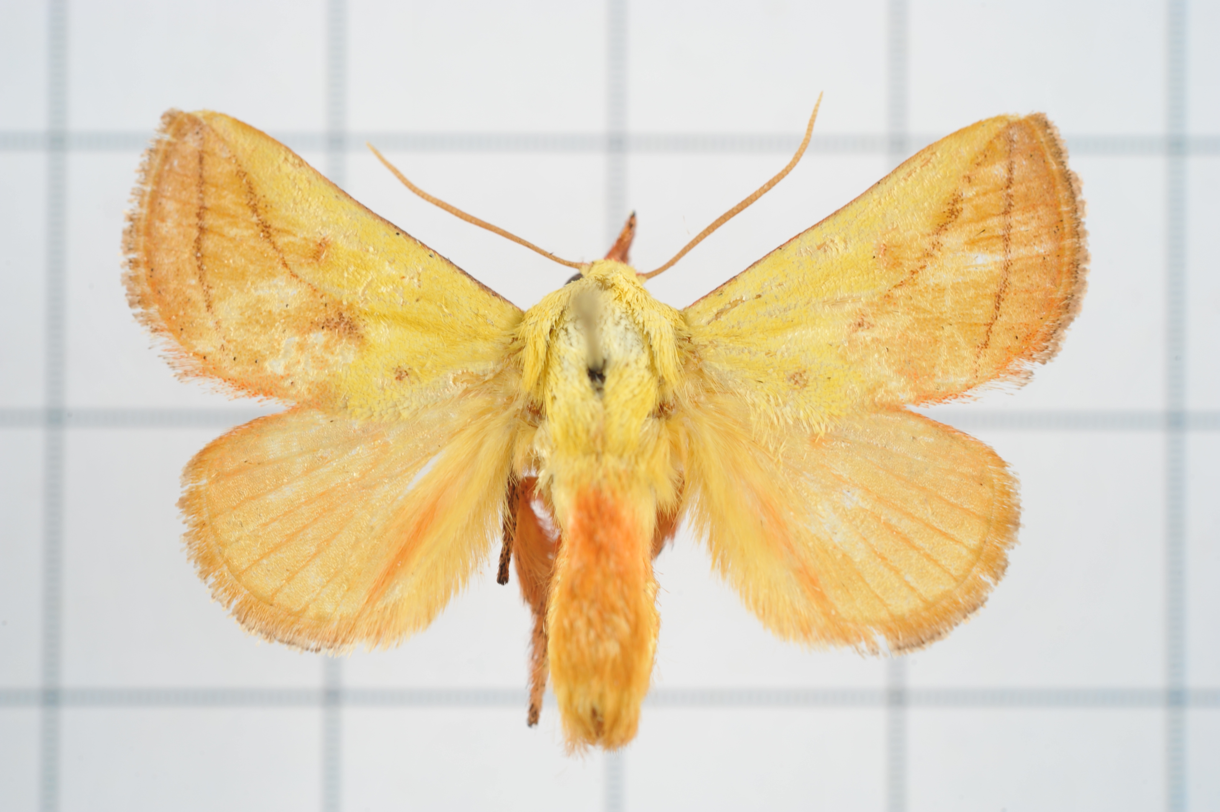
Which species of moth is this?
Monema rubriceps
